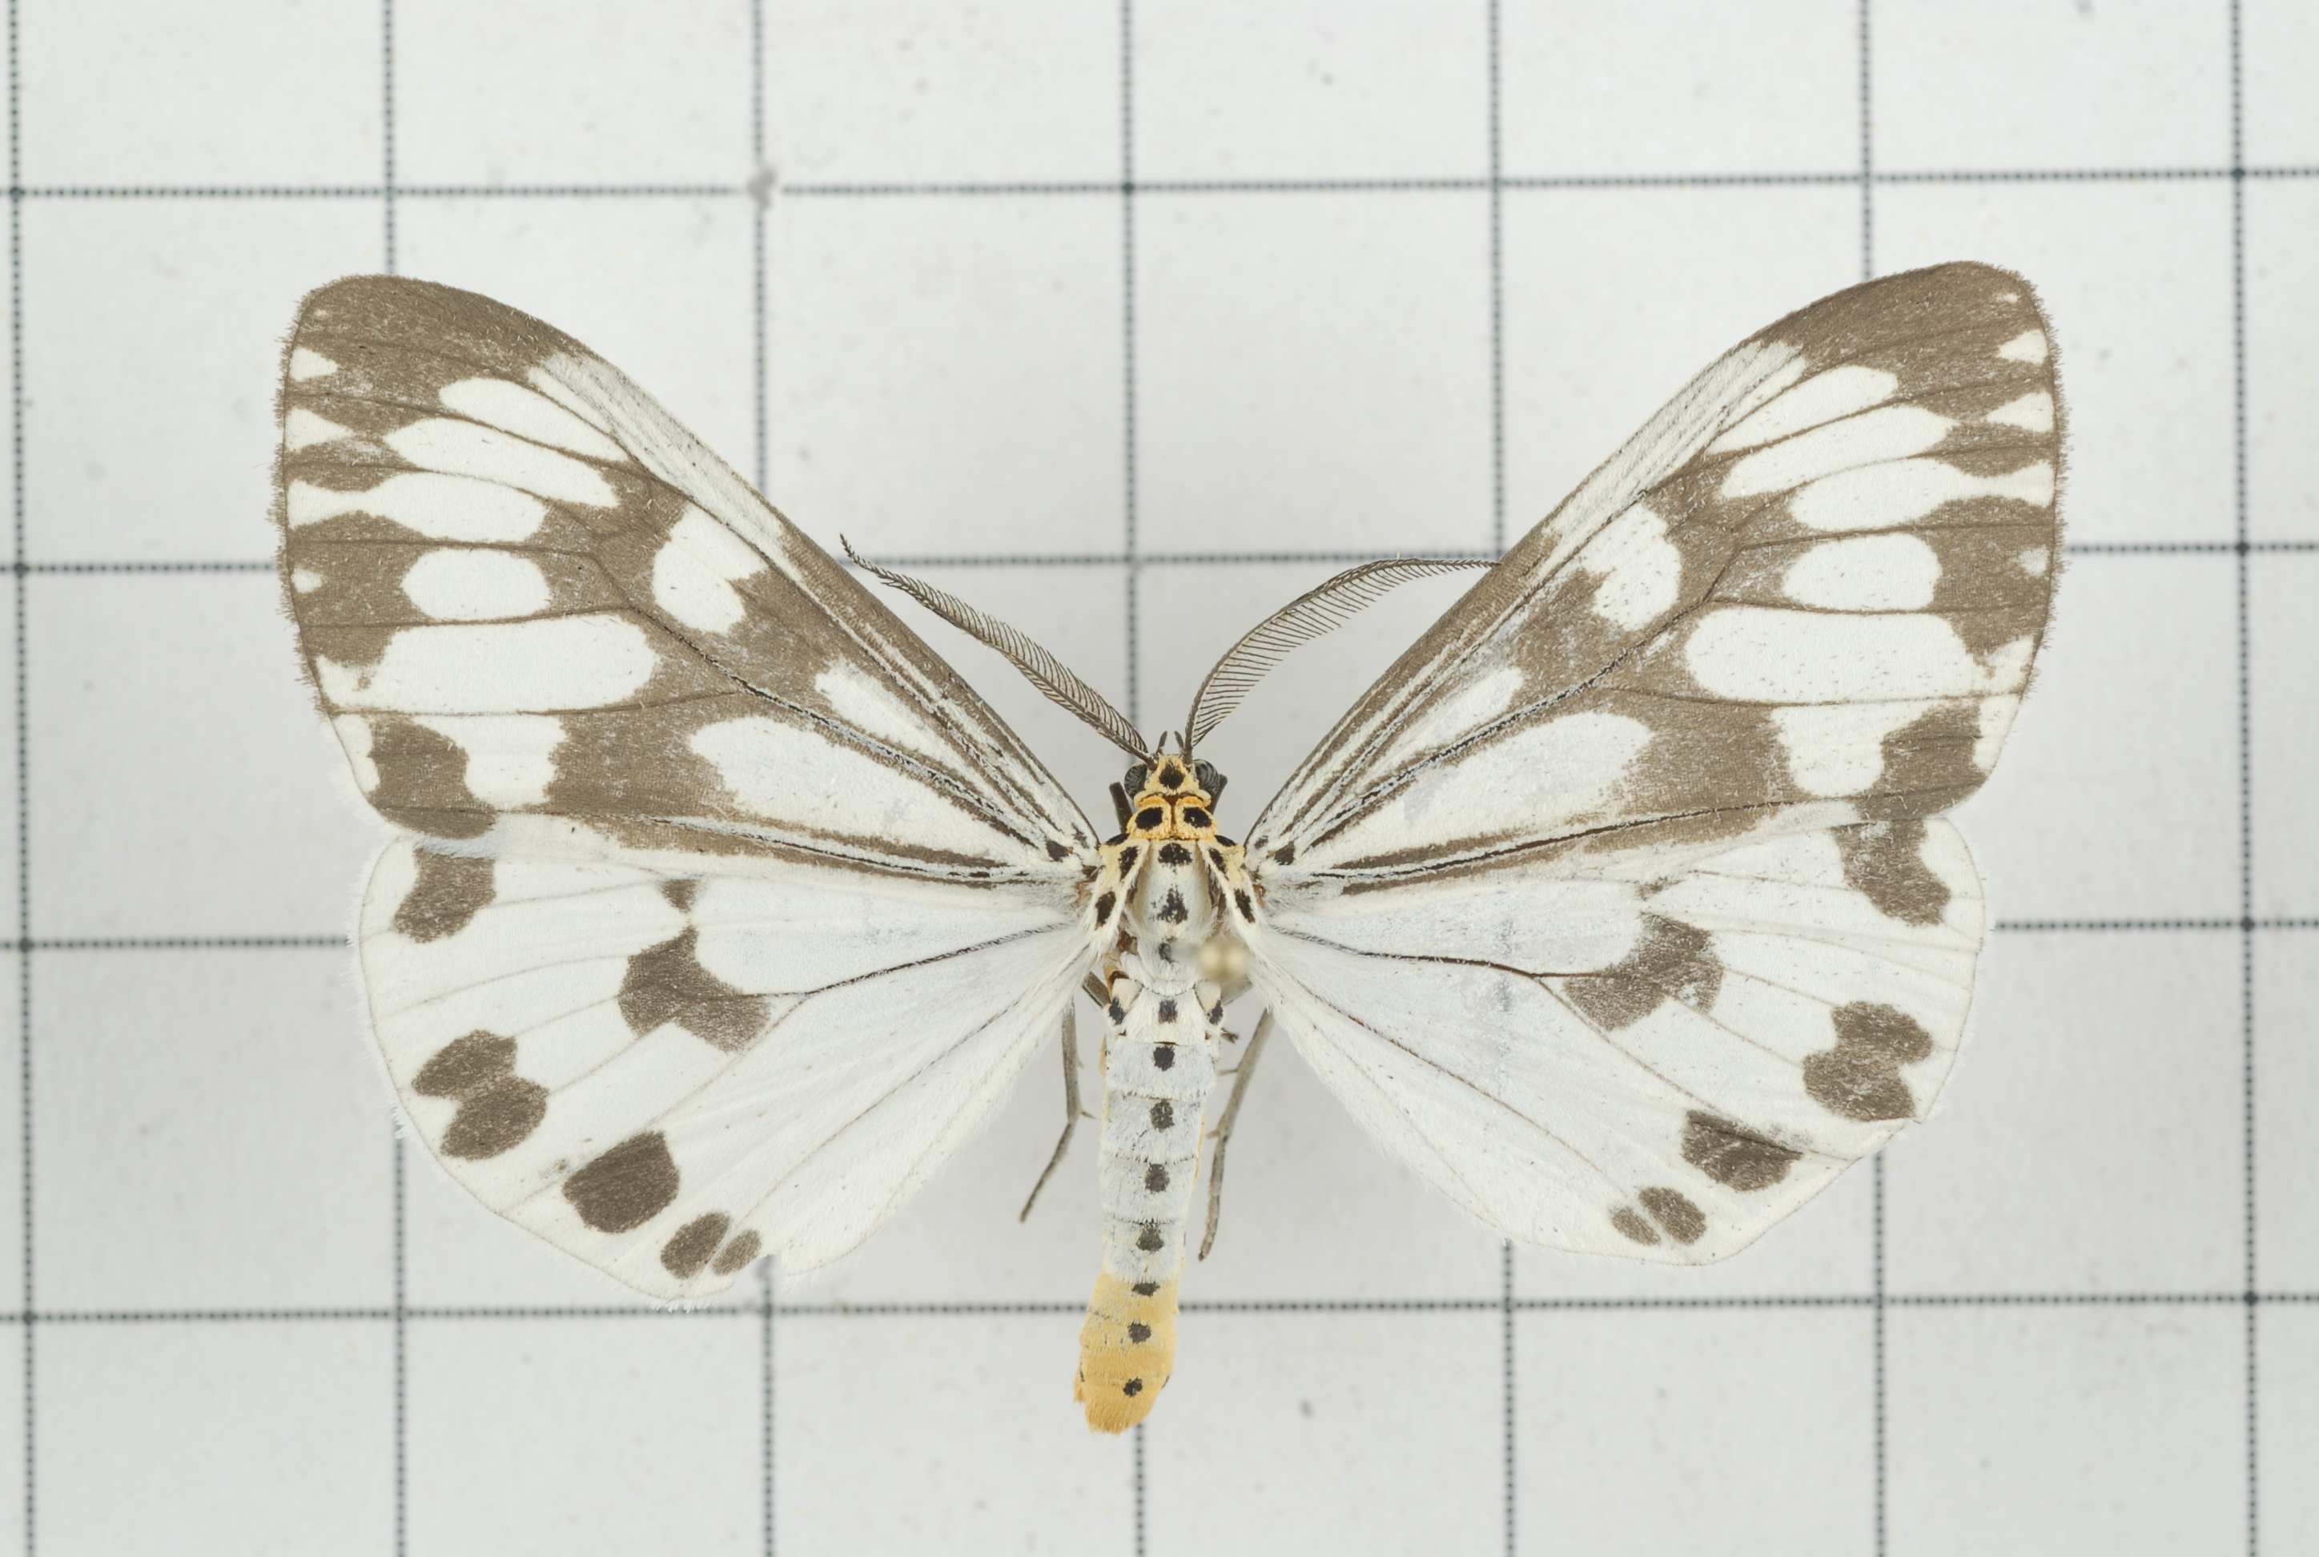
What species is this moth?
Nyctemera adversata
